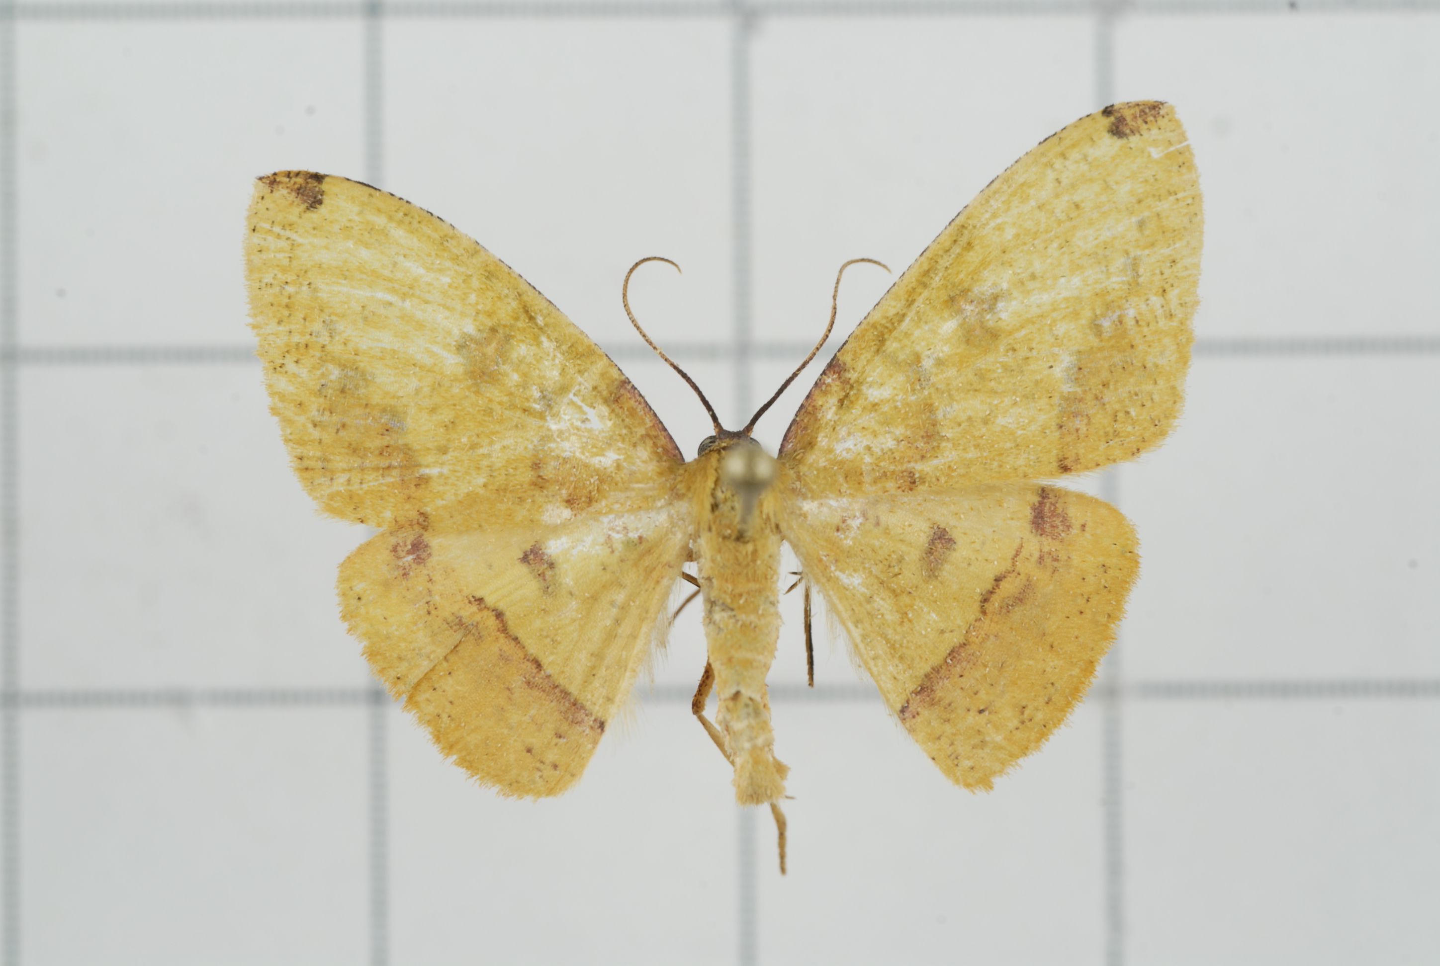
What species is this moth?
Heterolocha coccinea
